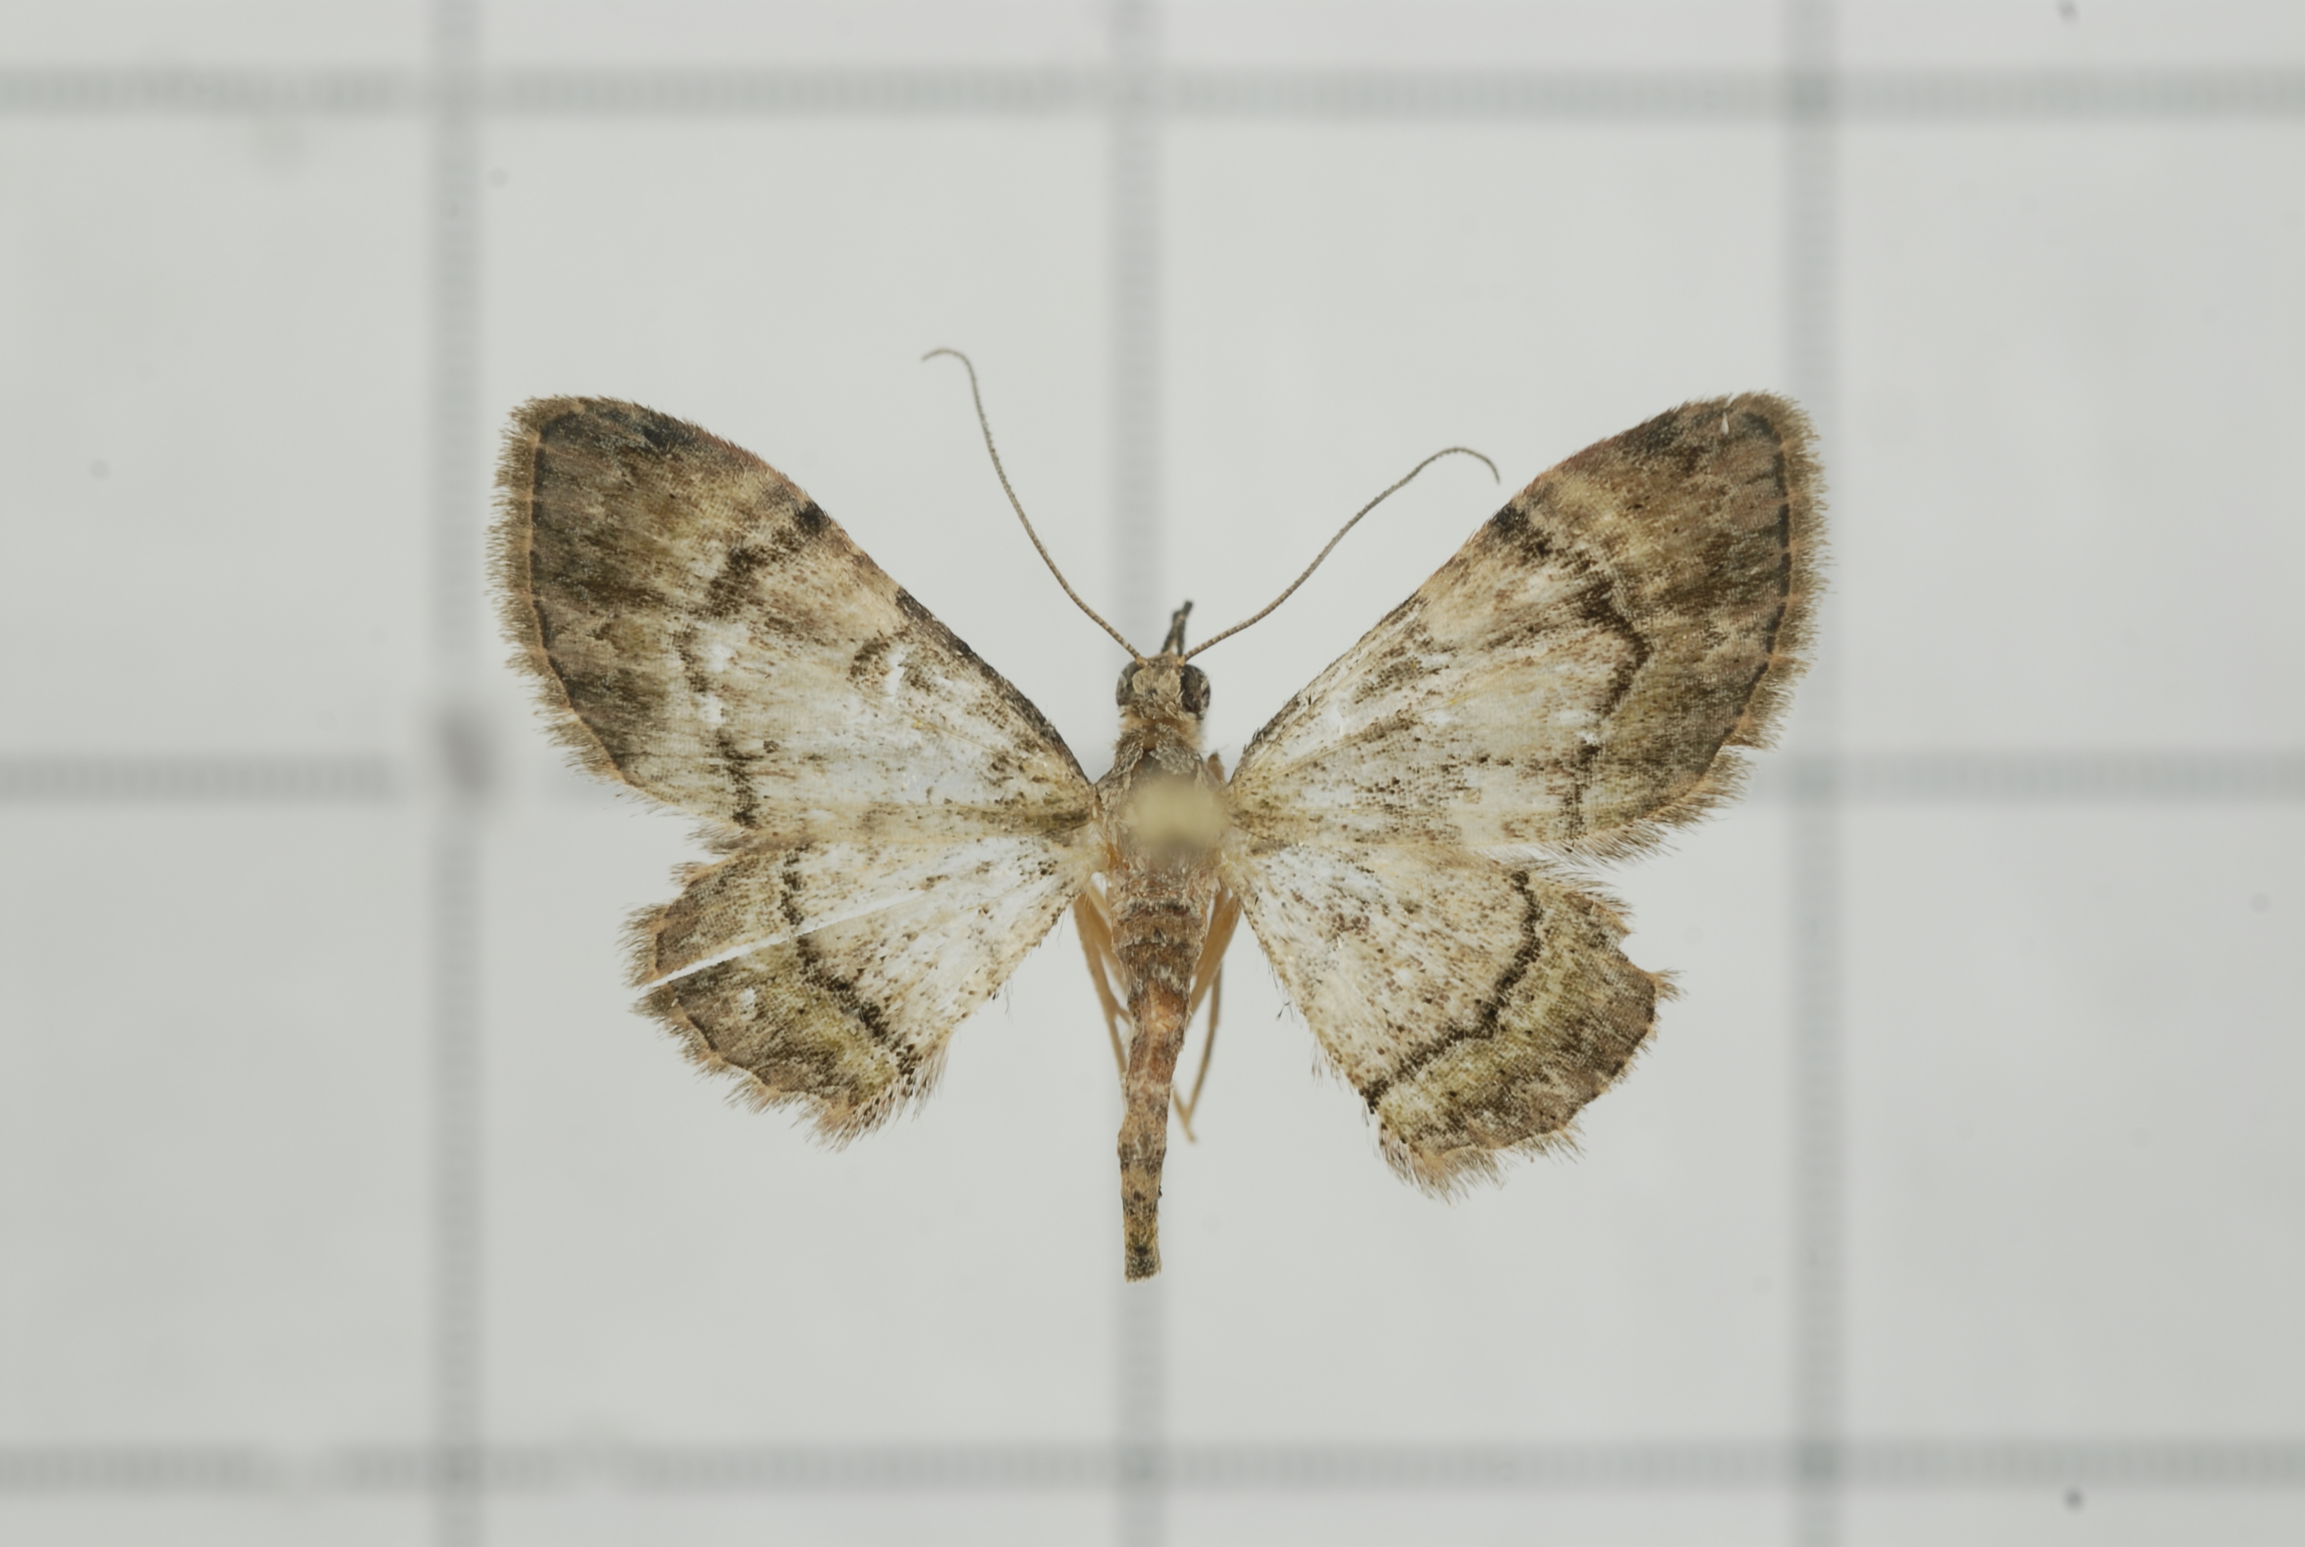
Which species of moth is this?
Gymnoscelis pseudotibialis
